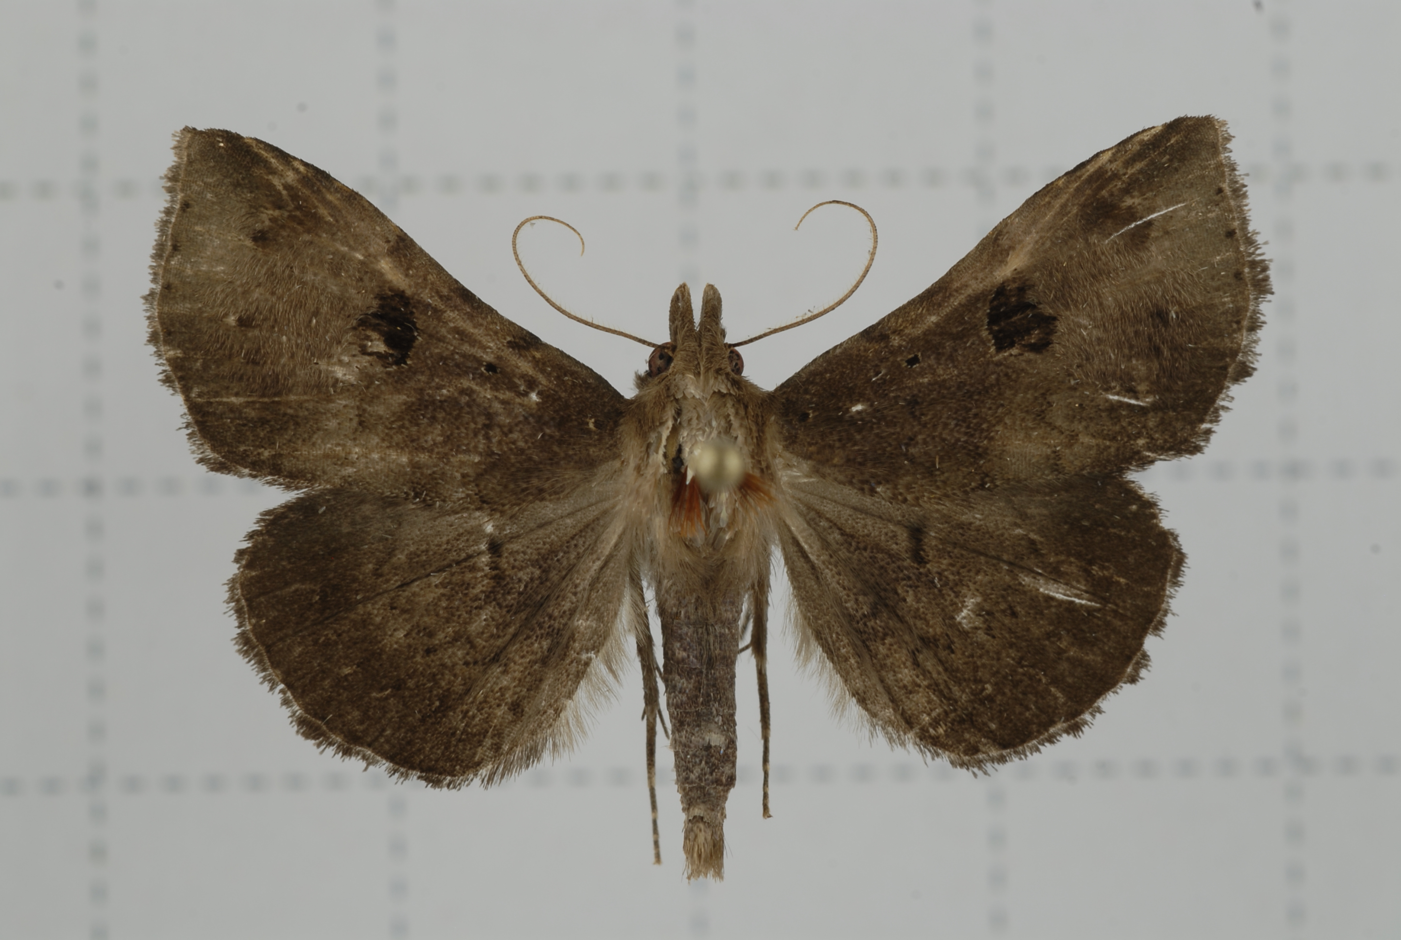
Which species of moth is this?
Mosopia punctilinea
